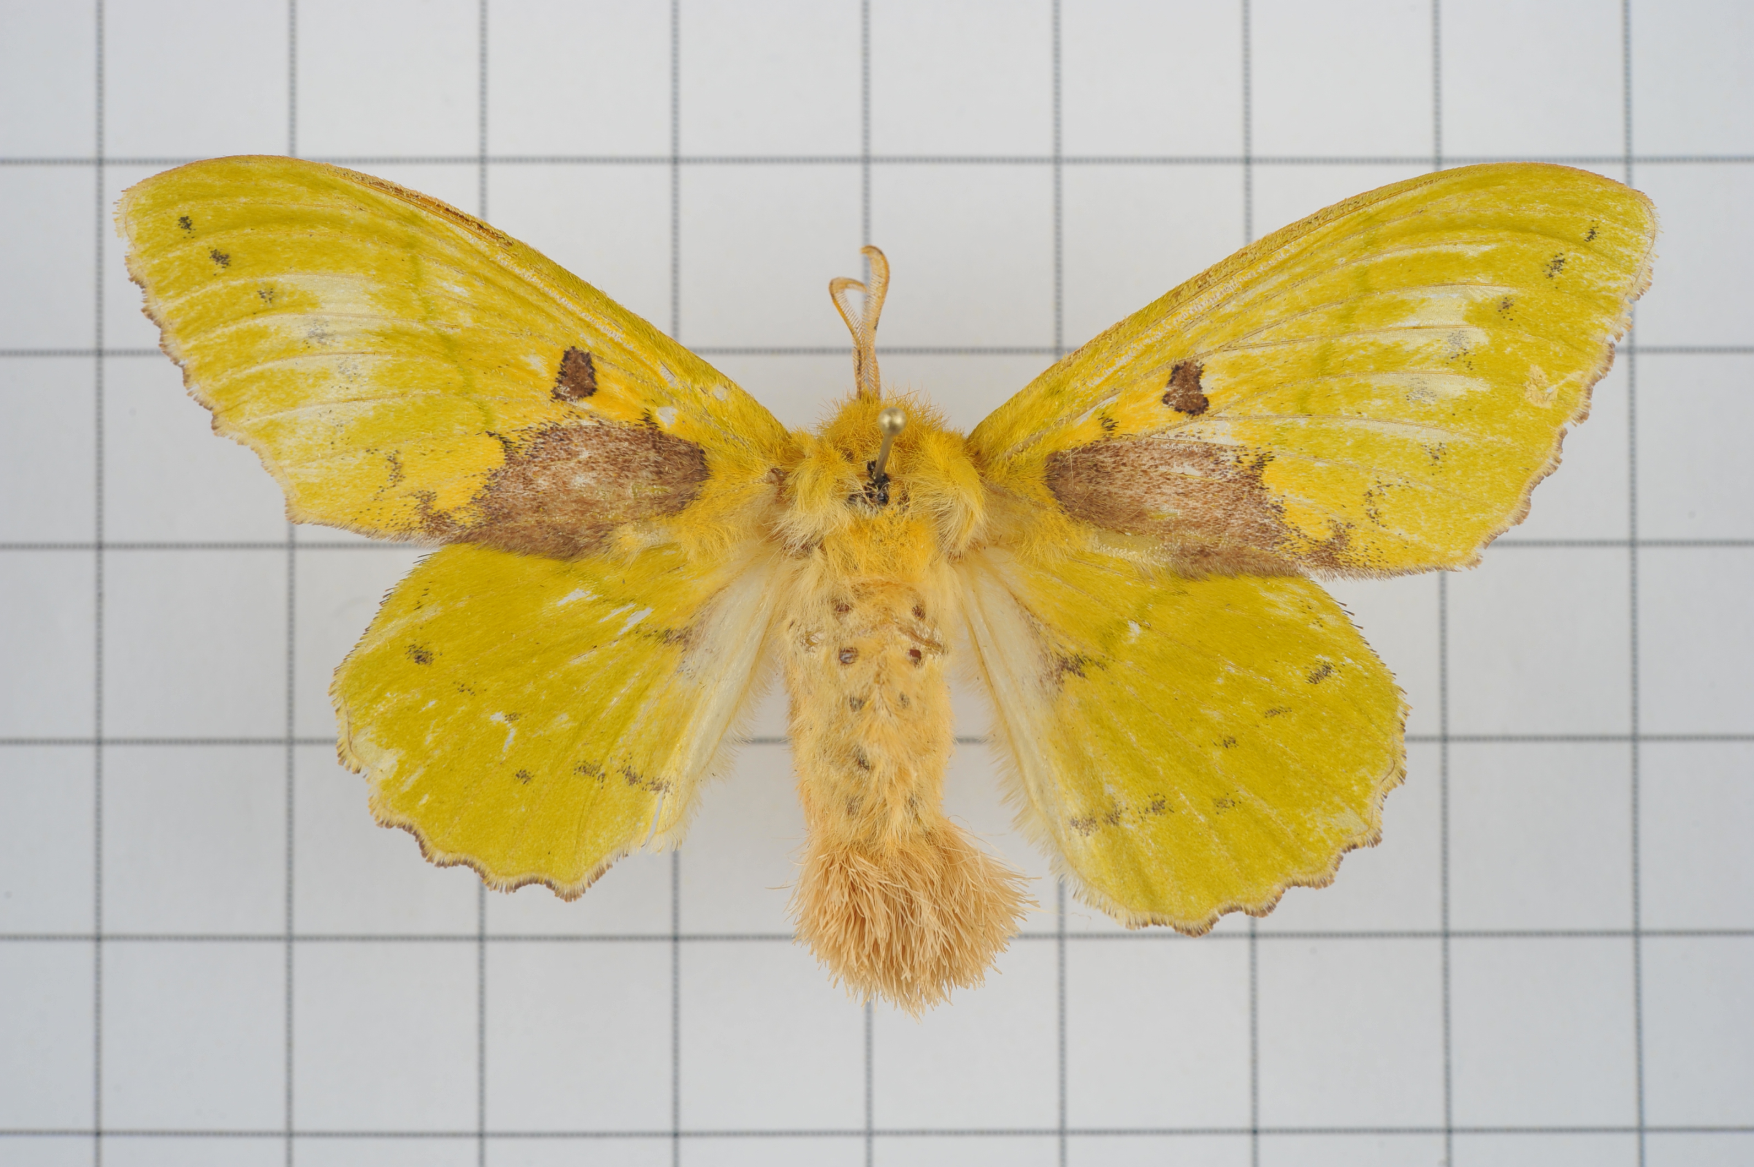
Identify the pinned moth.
Trabala vishnou guttata
